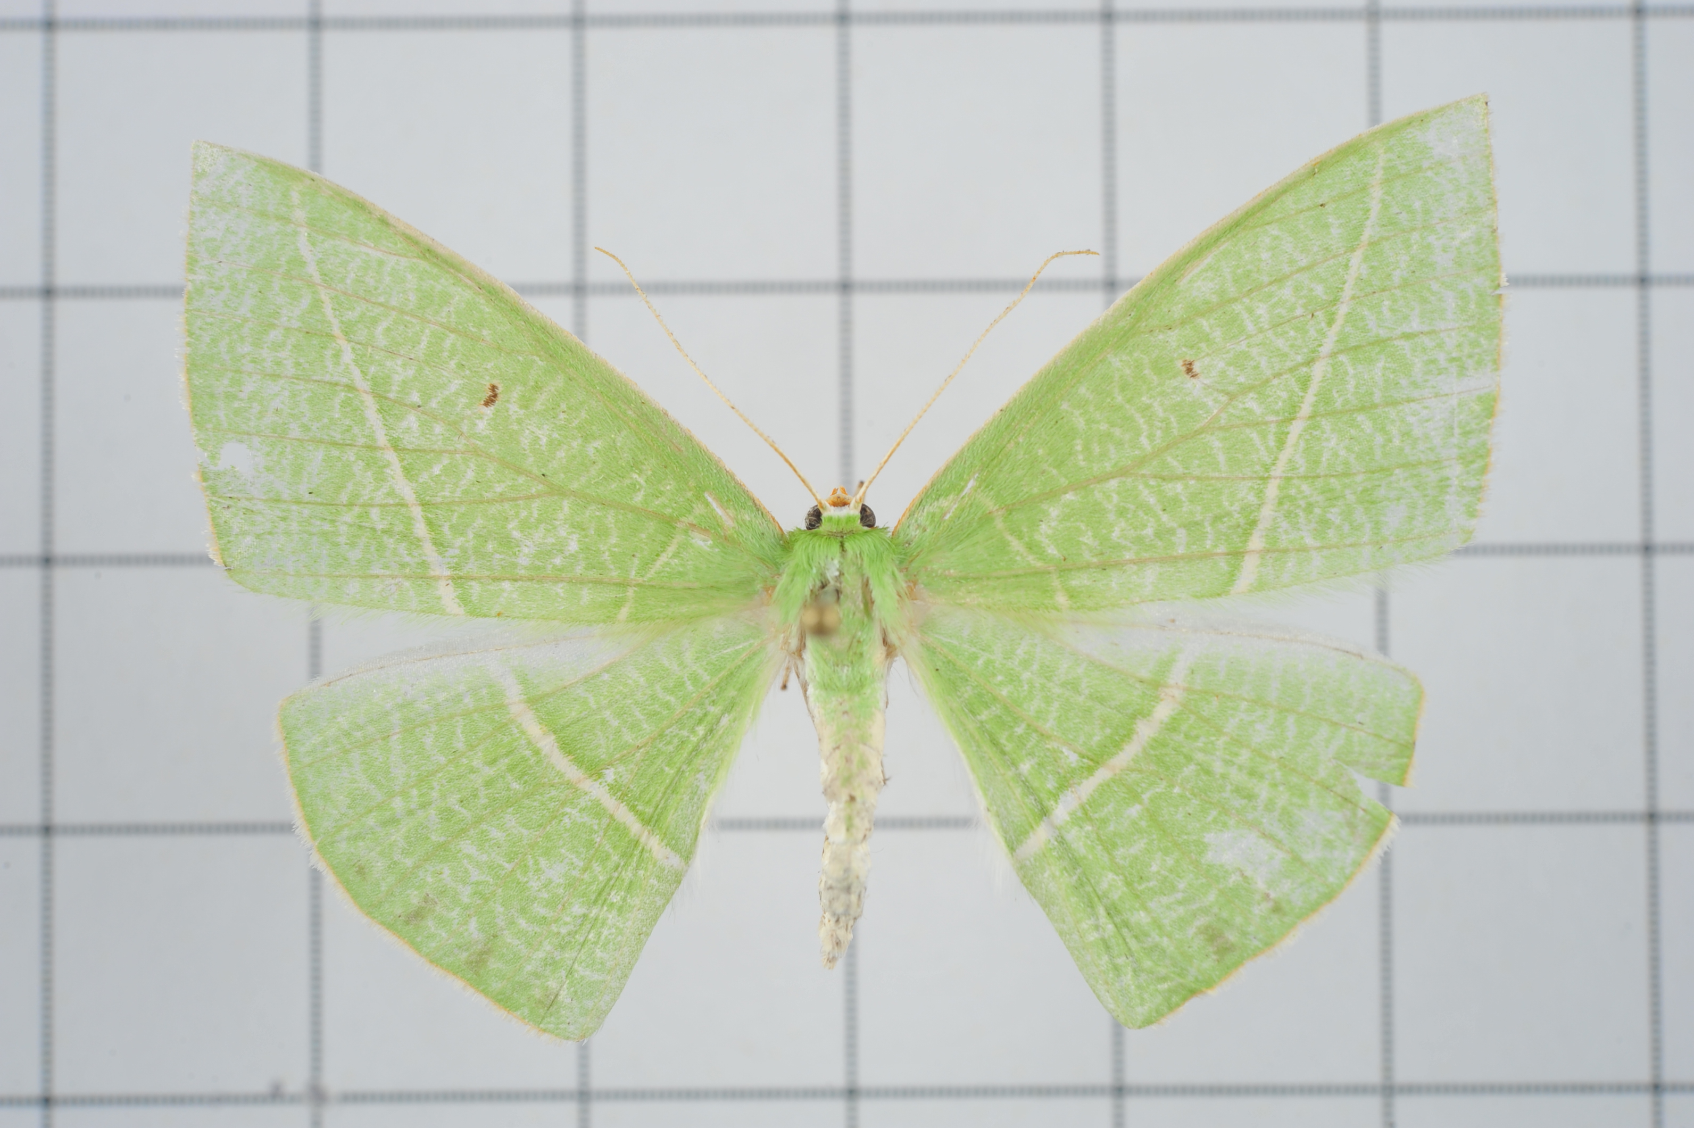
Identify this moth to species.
Tanaoctenia haliaria
